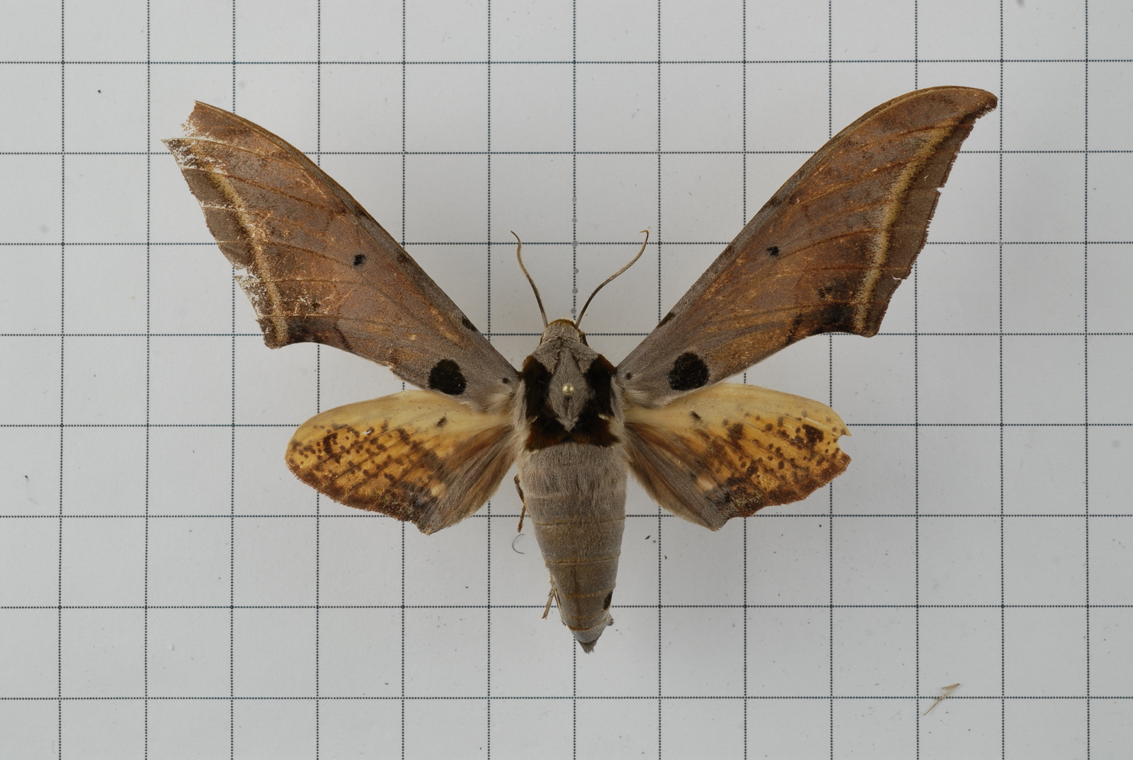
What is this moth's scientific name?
Ambulyx semiplacida
